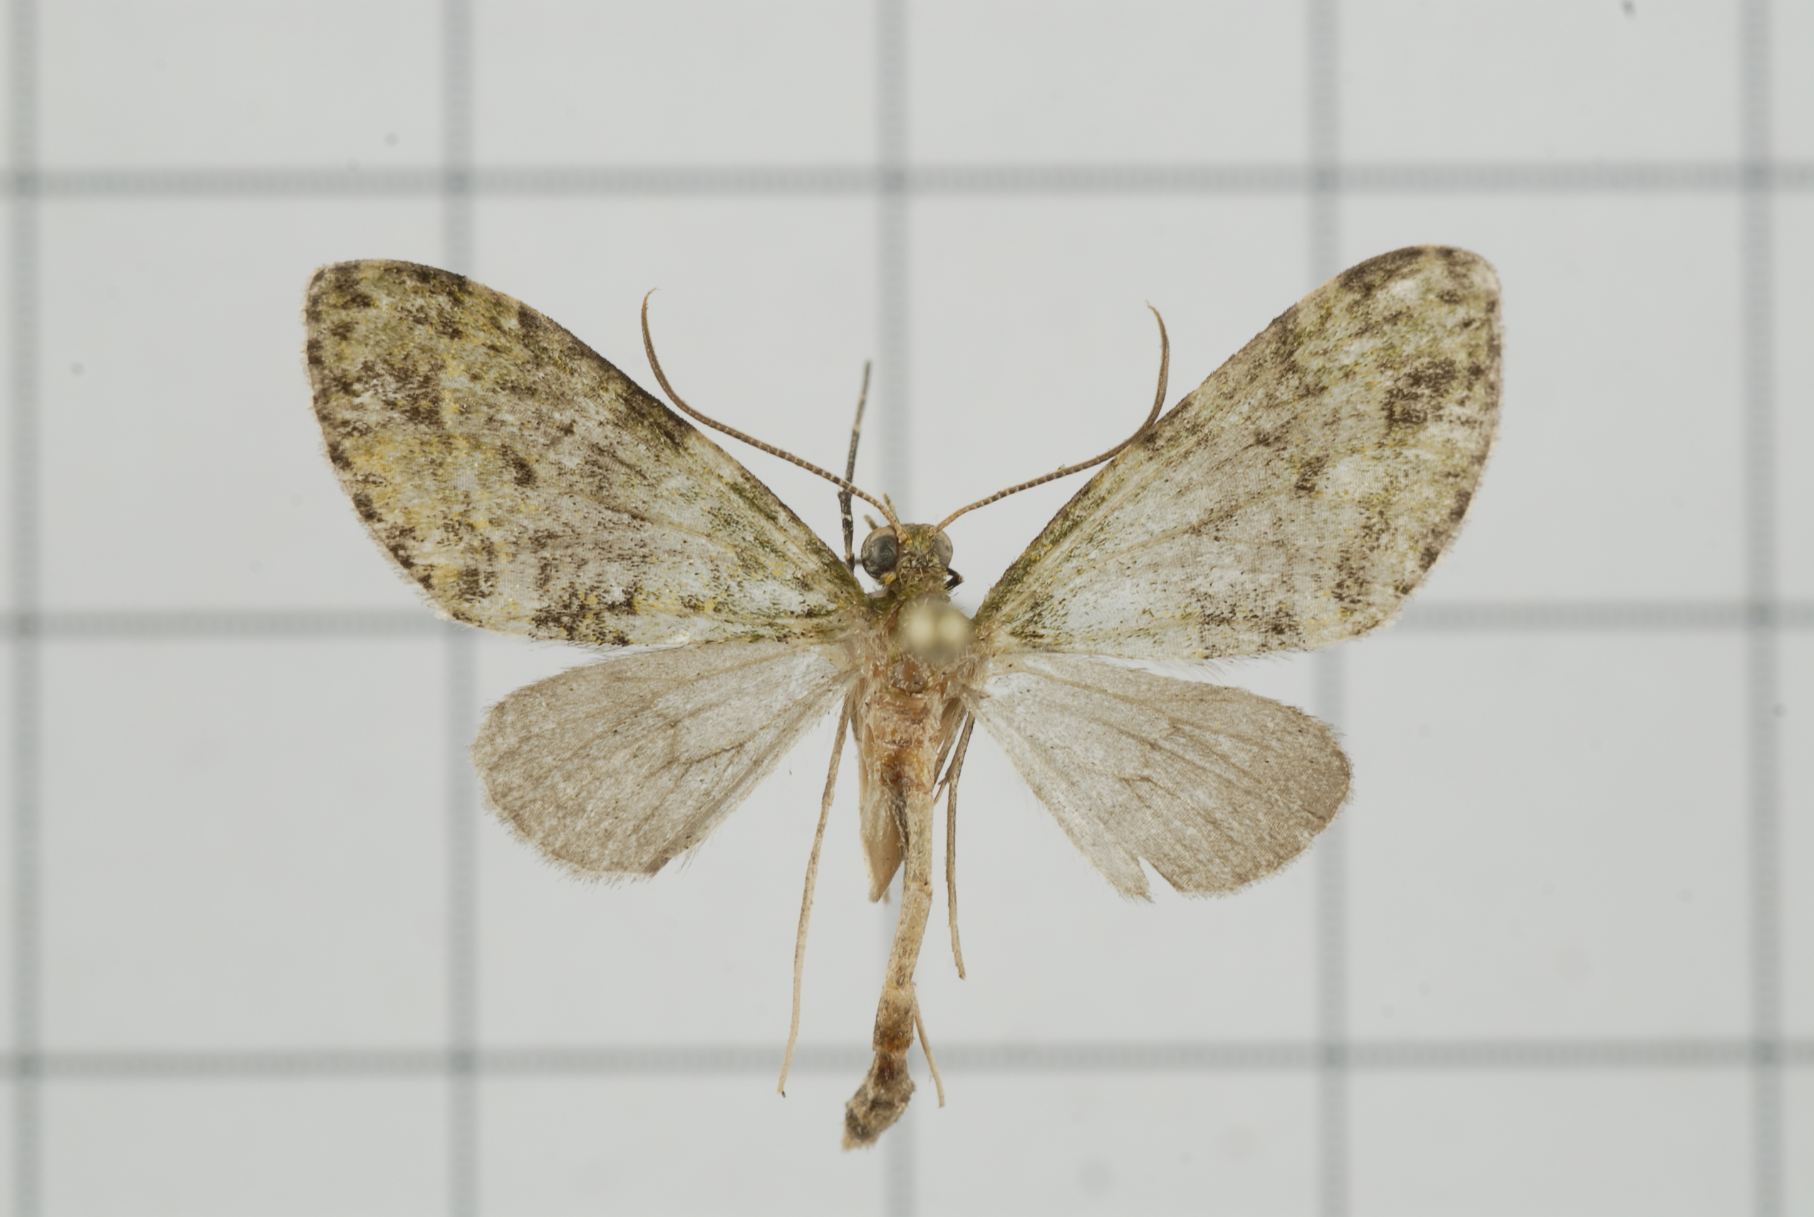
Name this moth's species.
Hypocometa clauda
